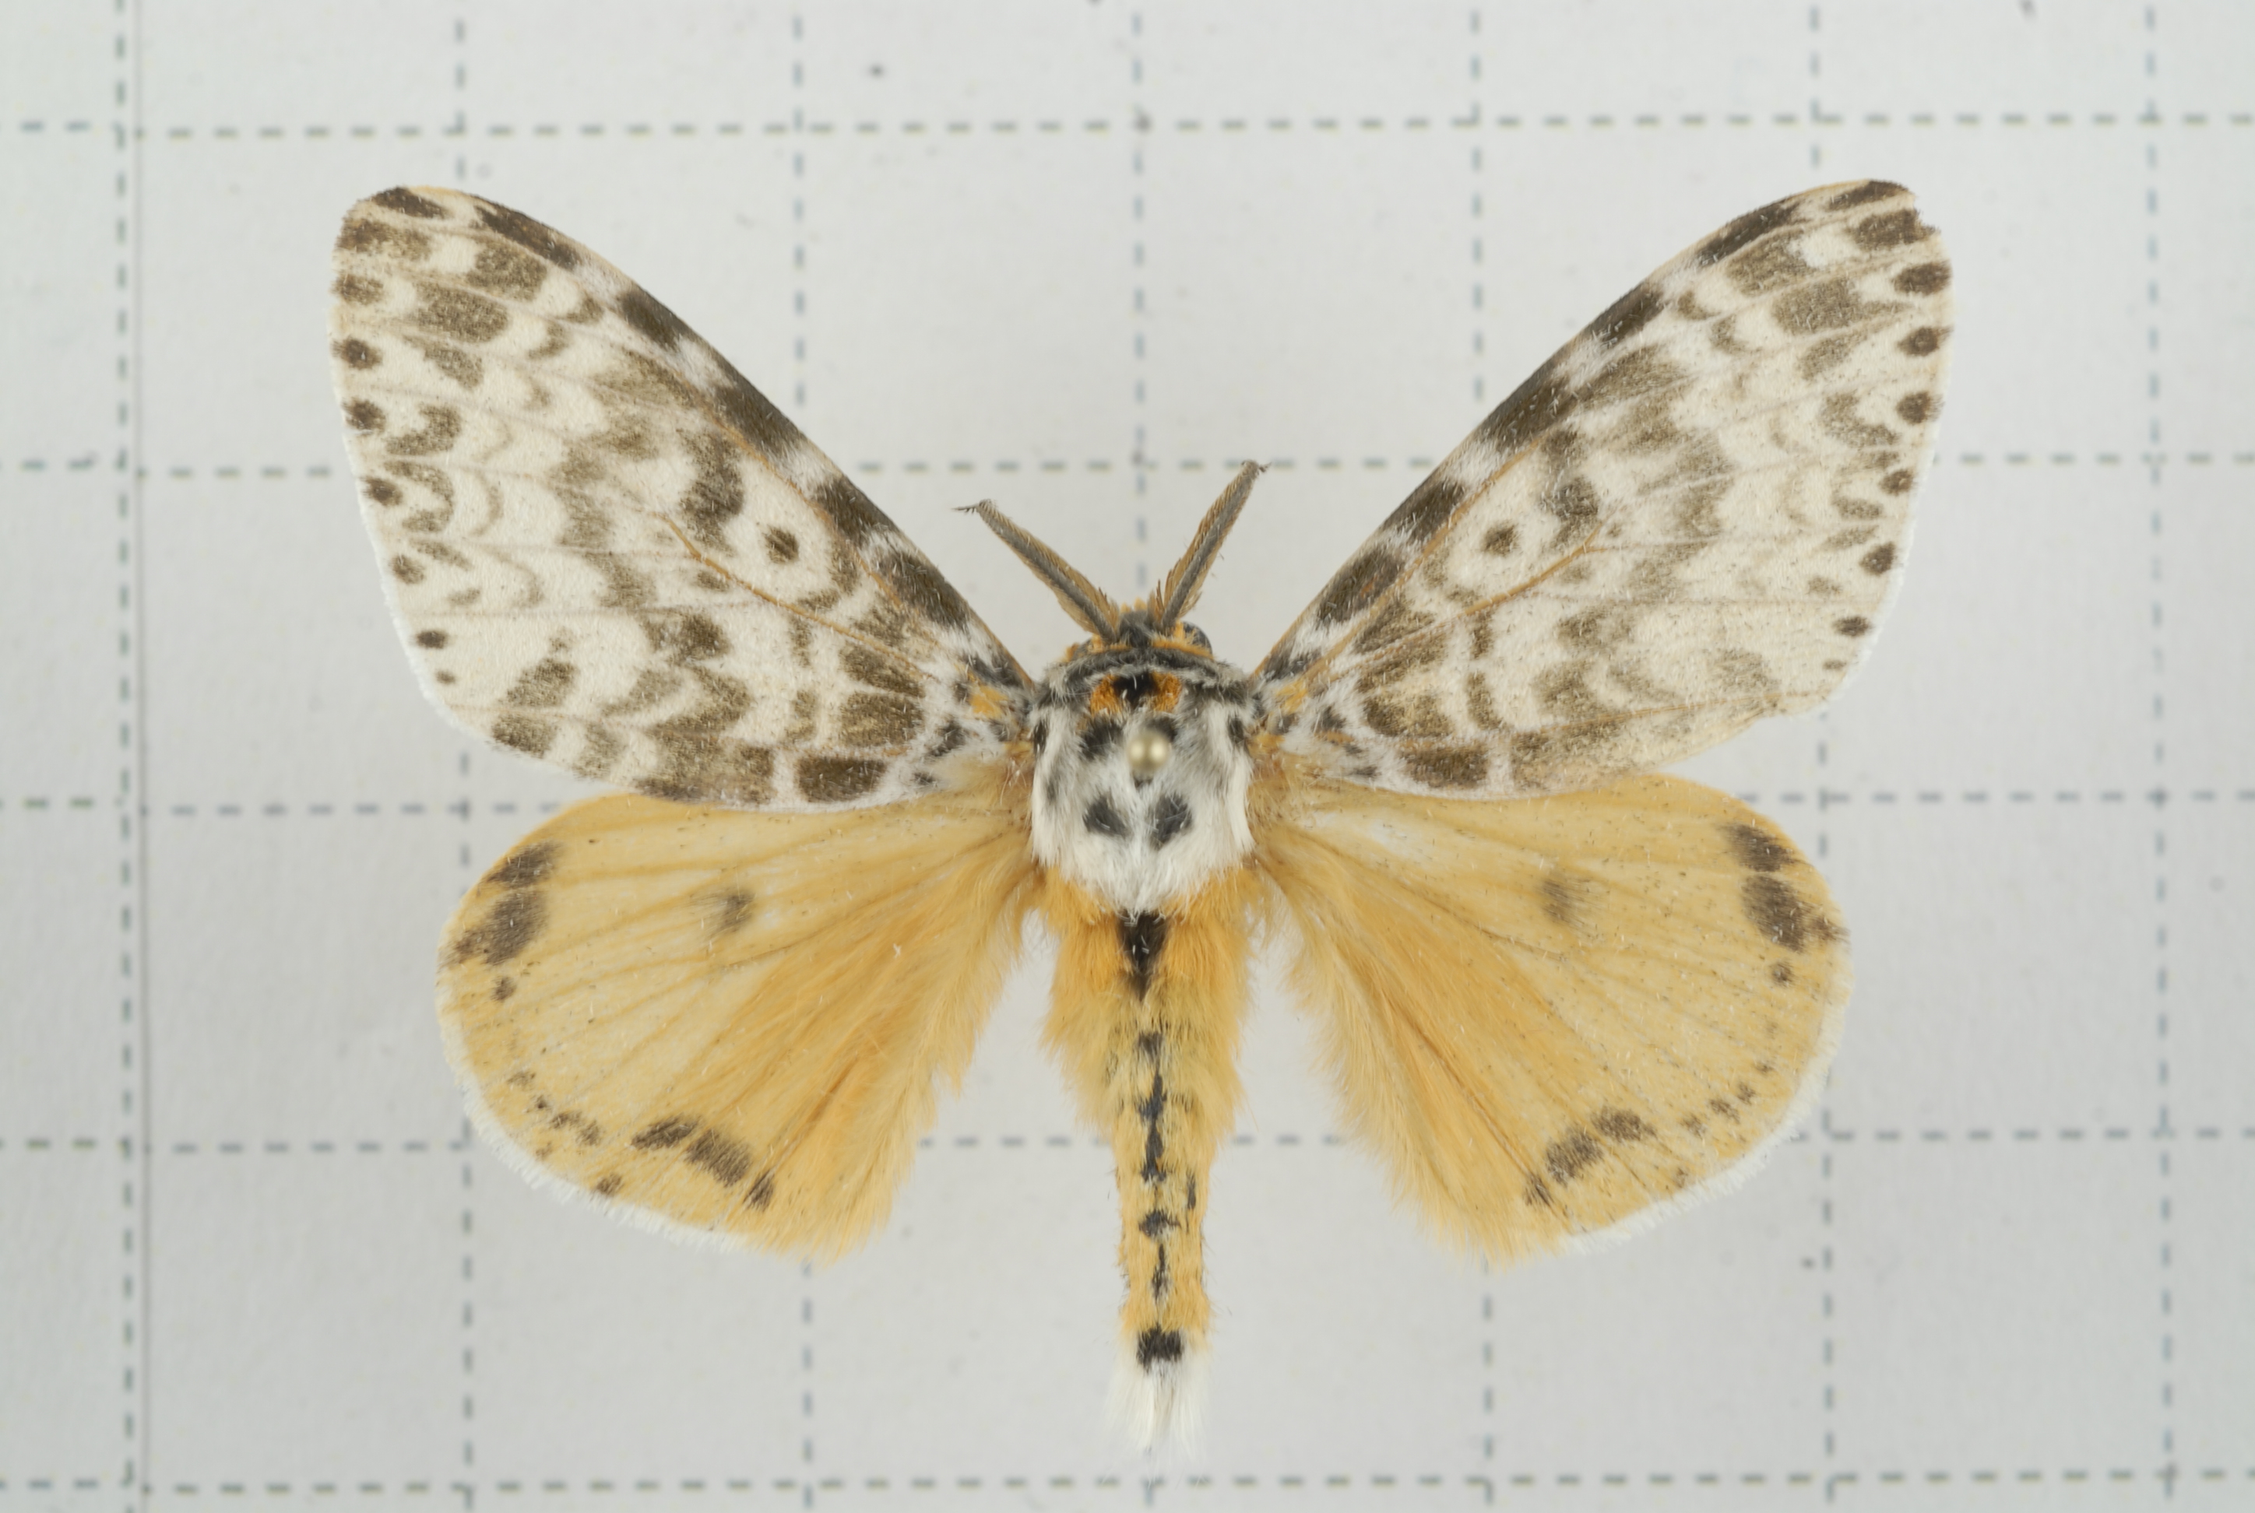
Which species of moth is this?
Lymantria mathura subpallida
